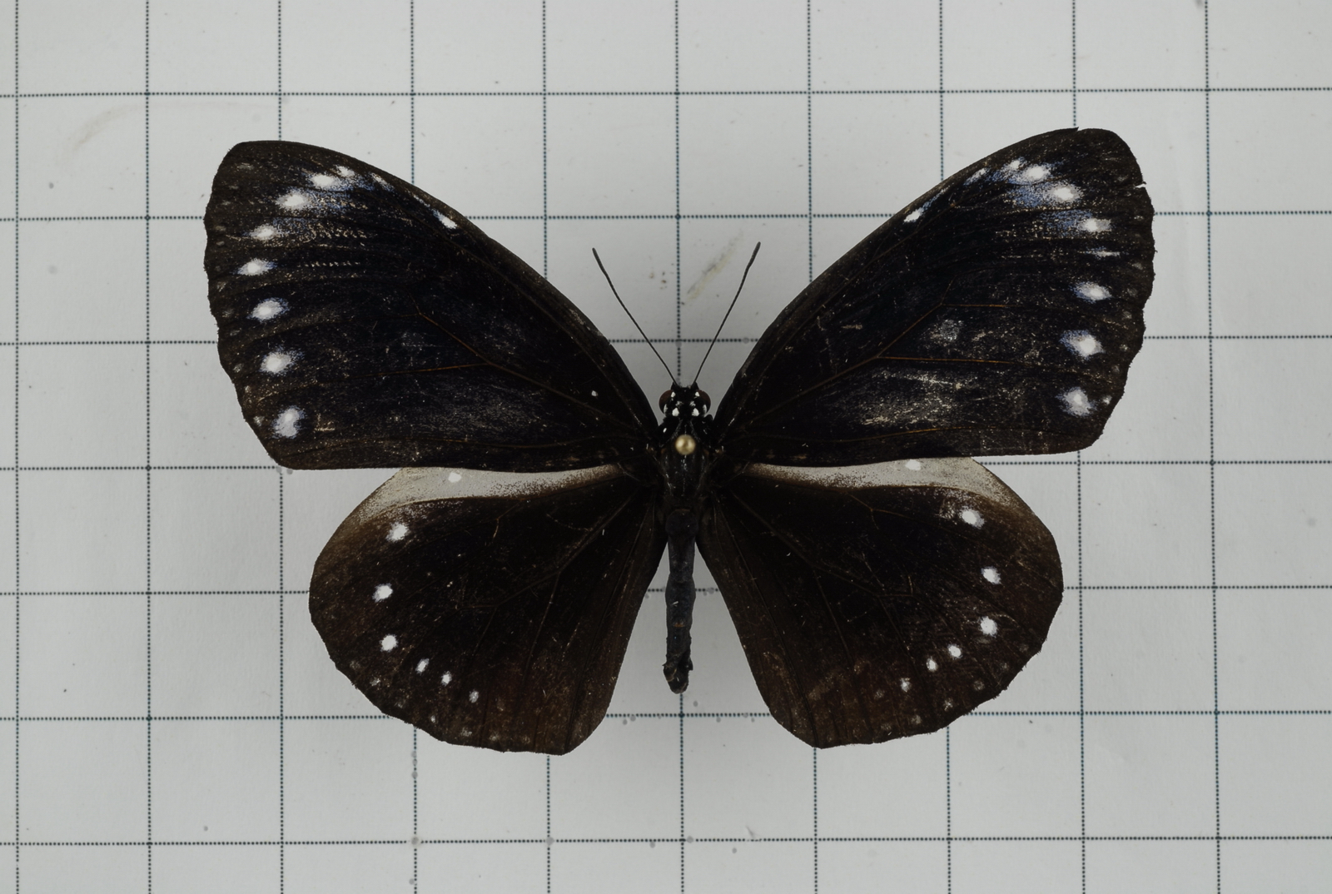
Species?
Euploea tulliolus koxinga
